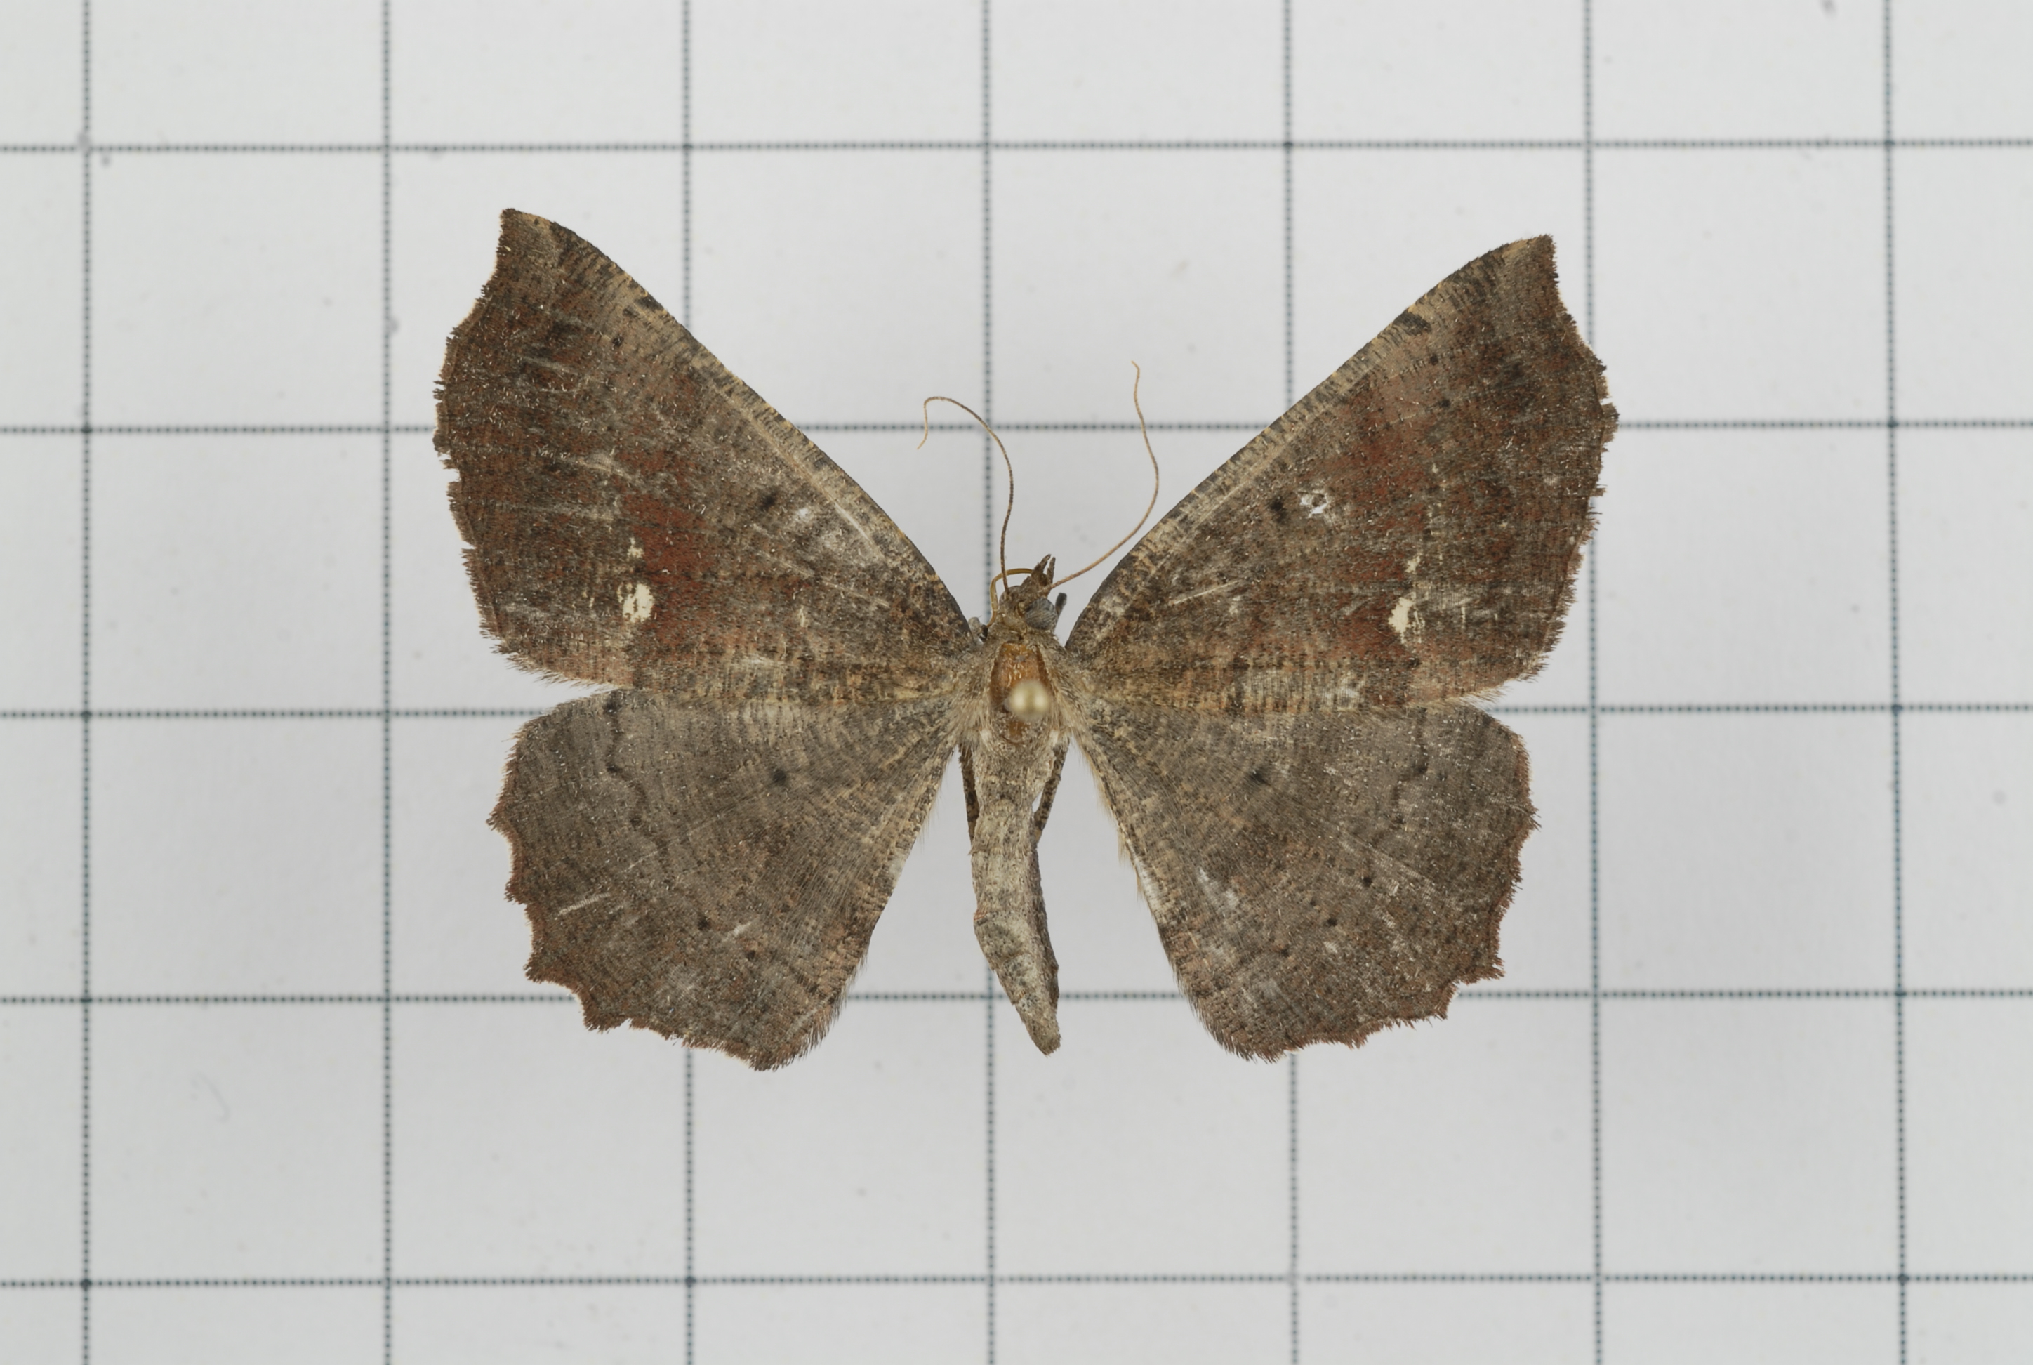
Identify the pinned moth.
Xerodes contiguaria
